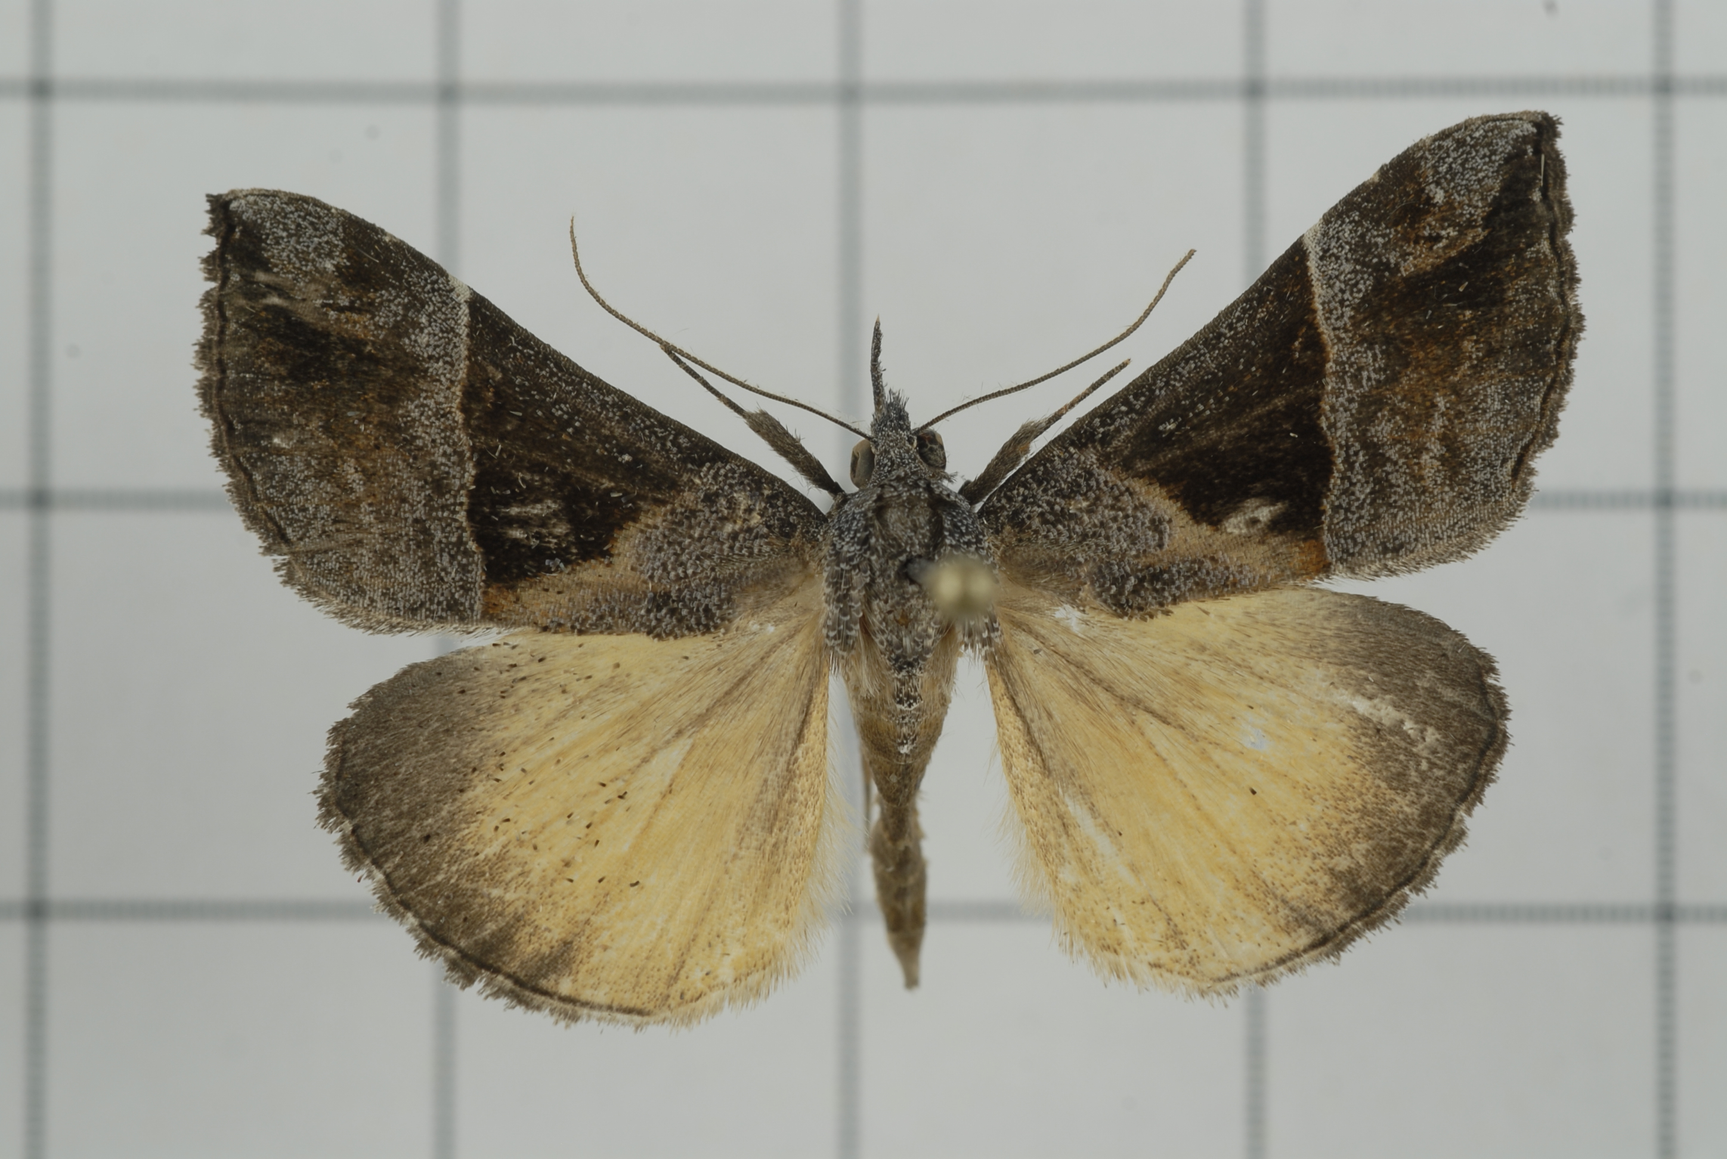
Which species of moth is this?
Dichromia amica
